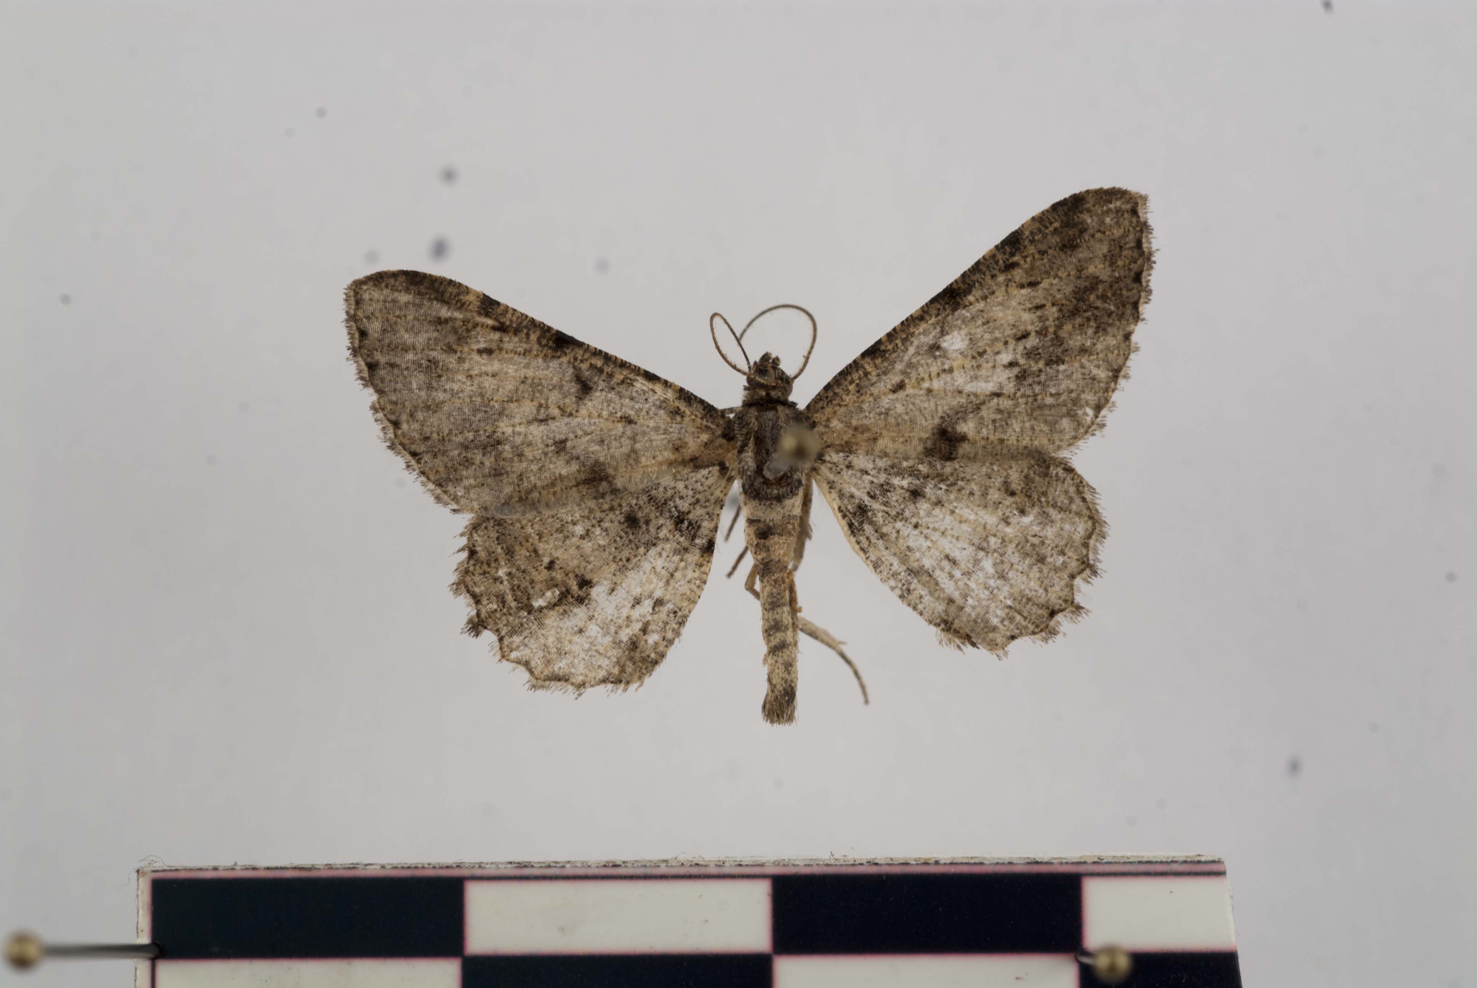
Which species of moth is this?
Psilalcis breta rantaizana
